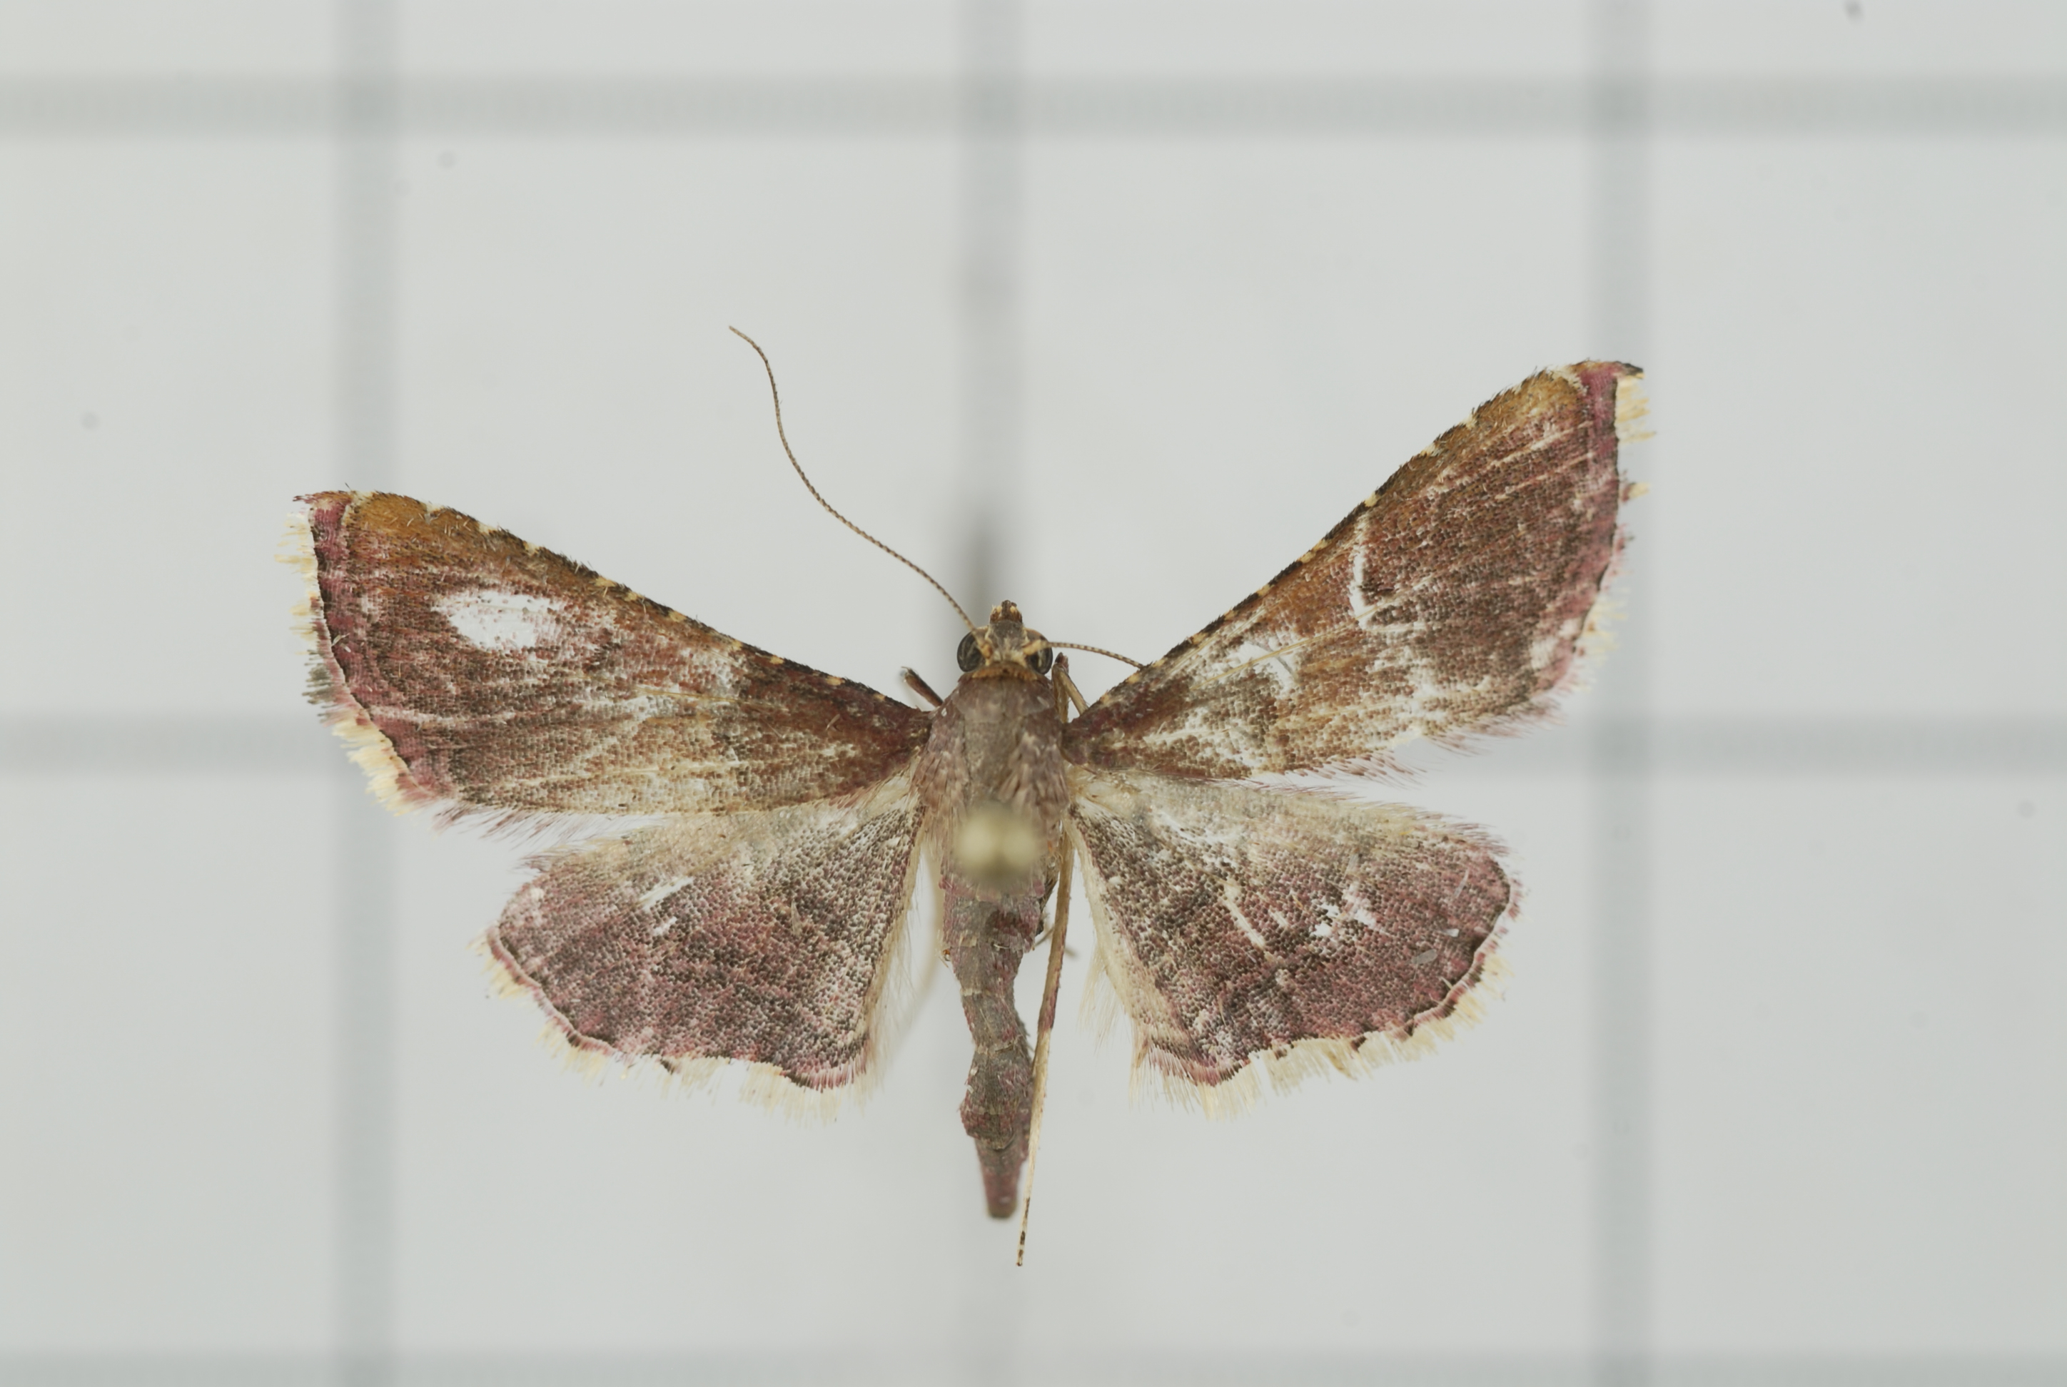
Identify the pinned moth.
Endotricha olivacealis
